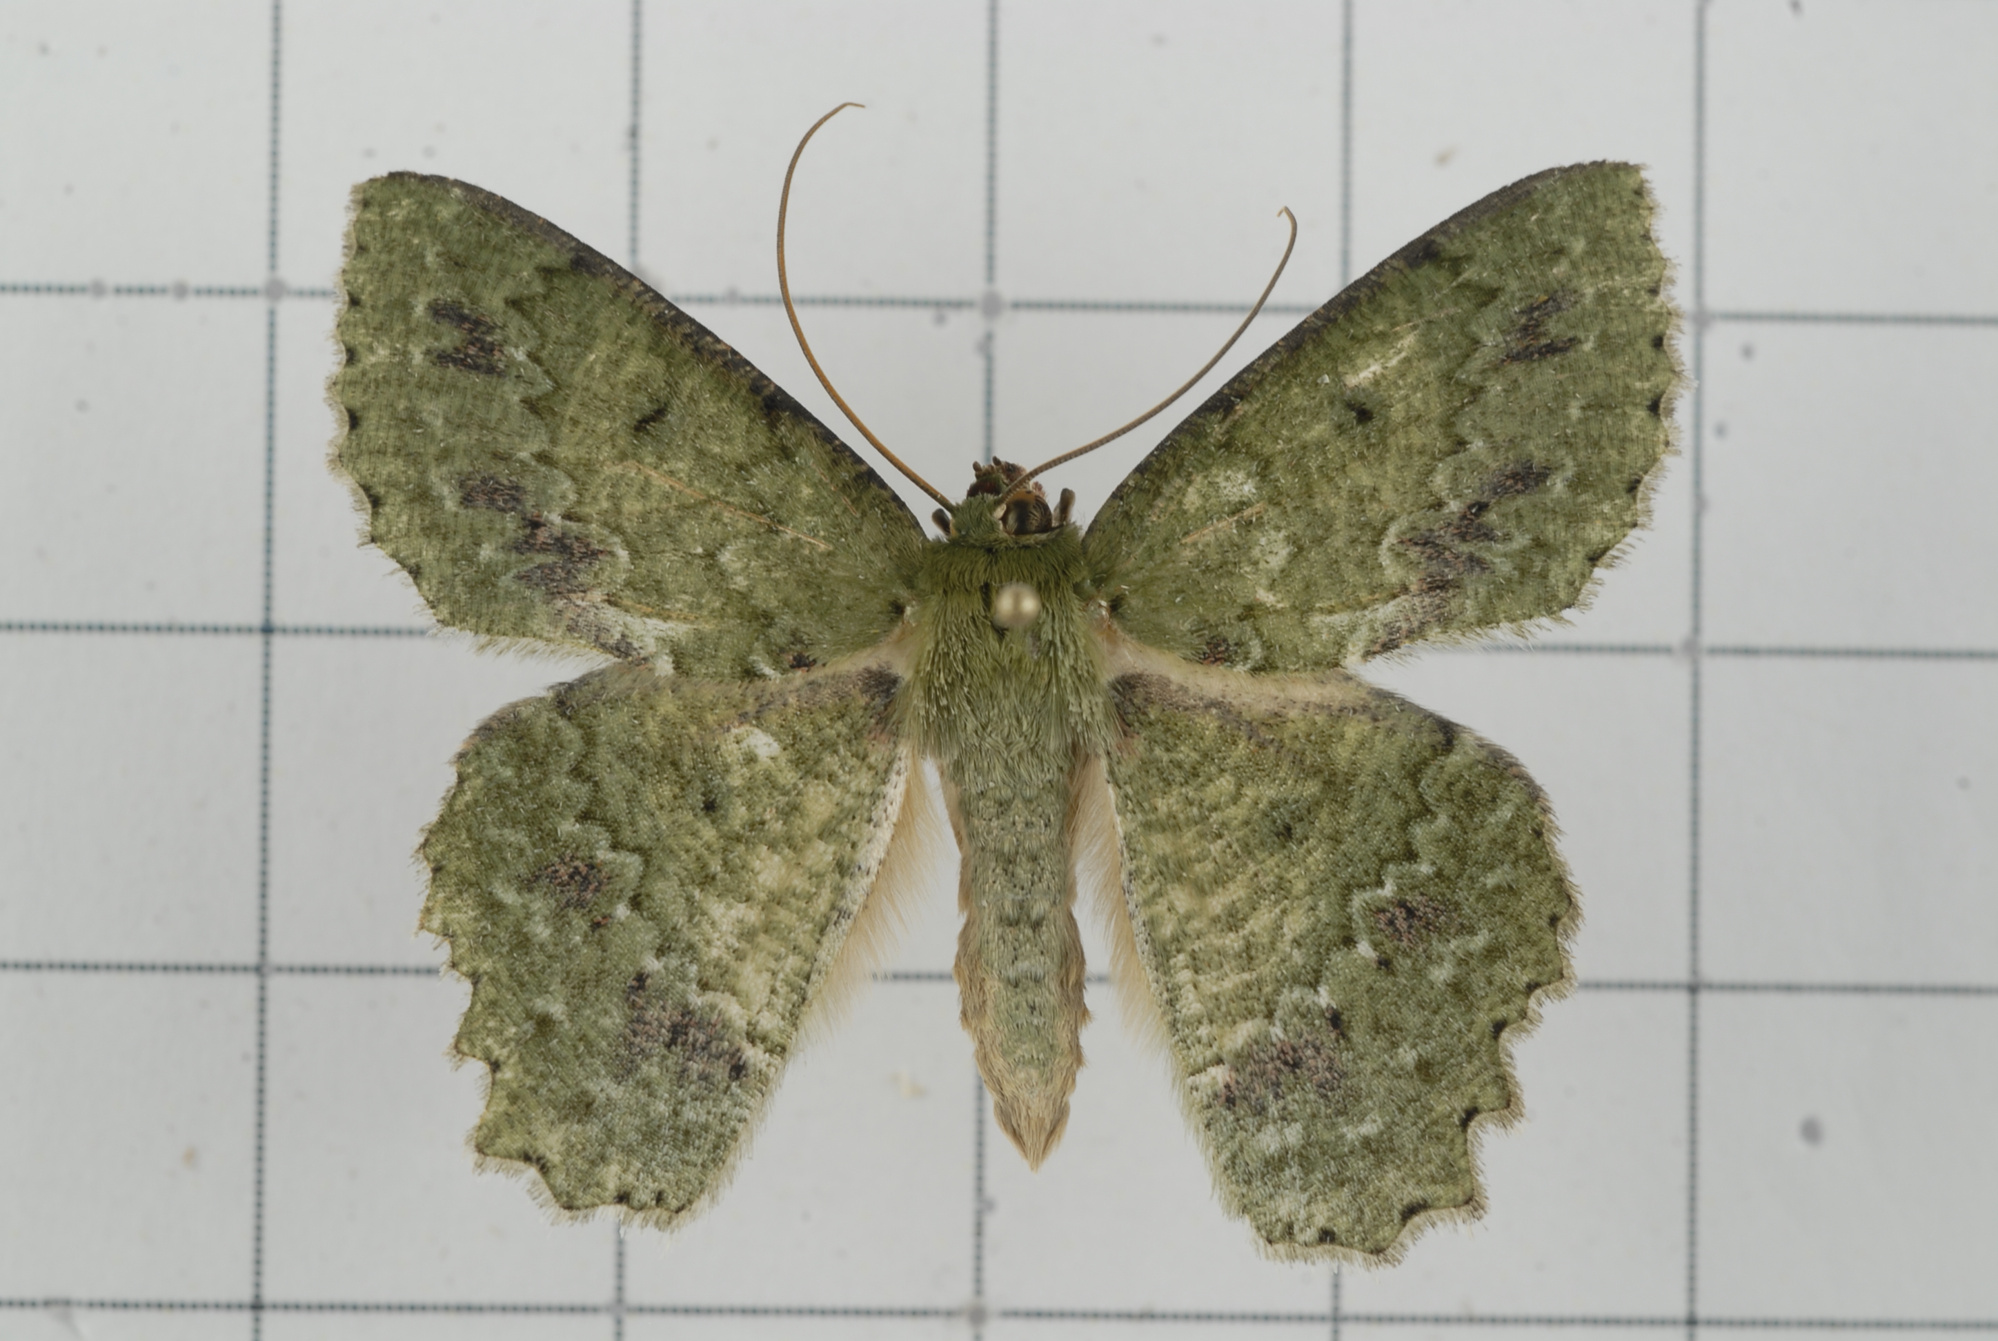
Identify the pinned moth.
Herochroma baibarana
